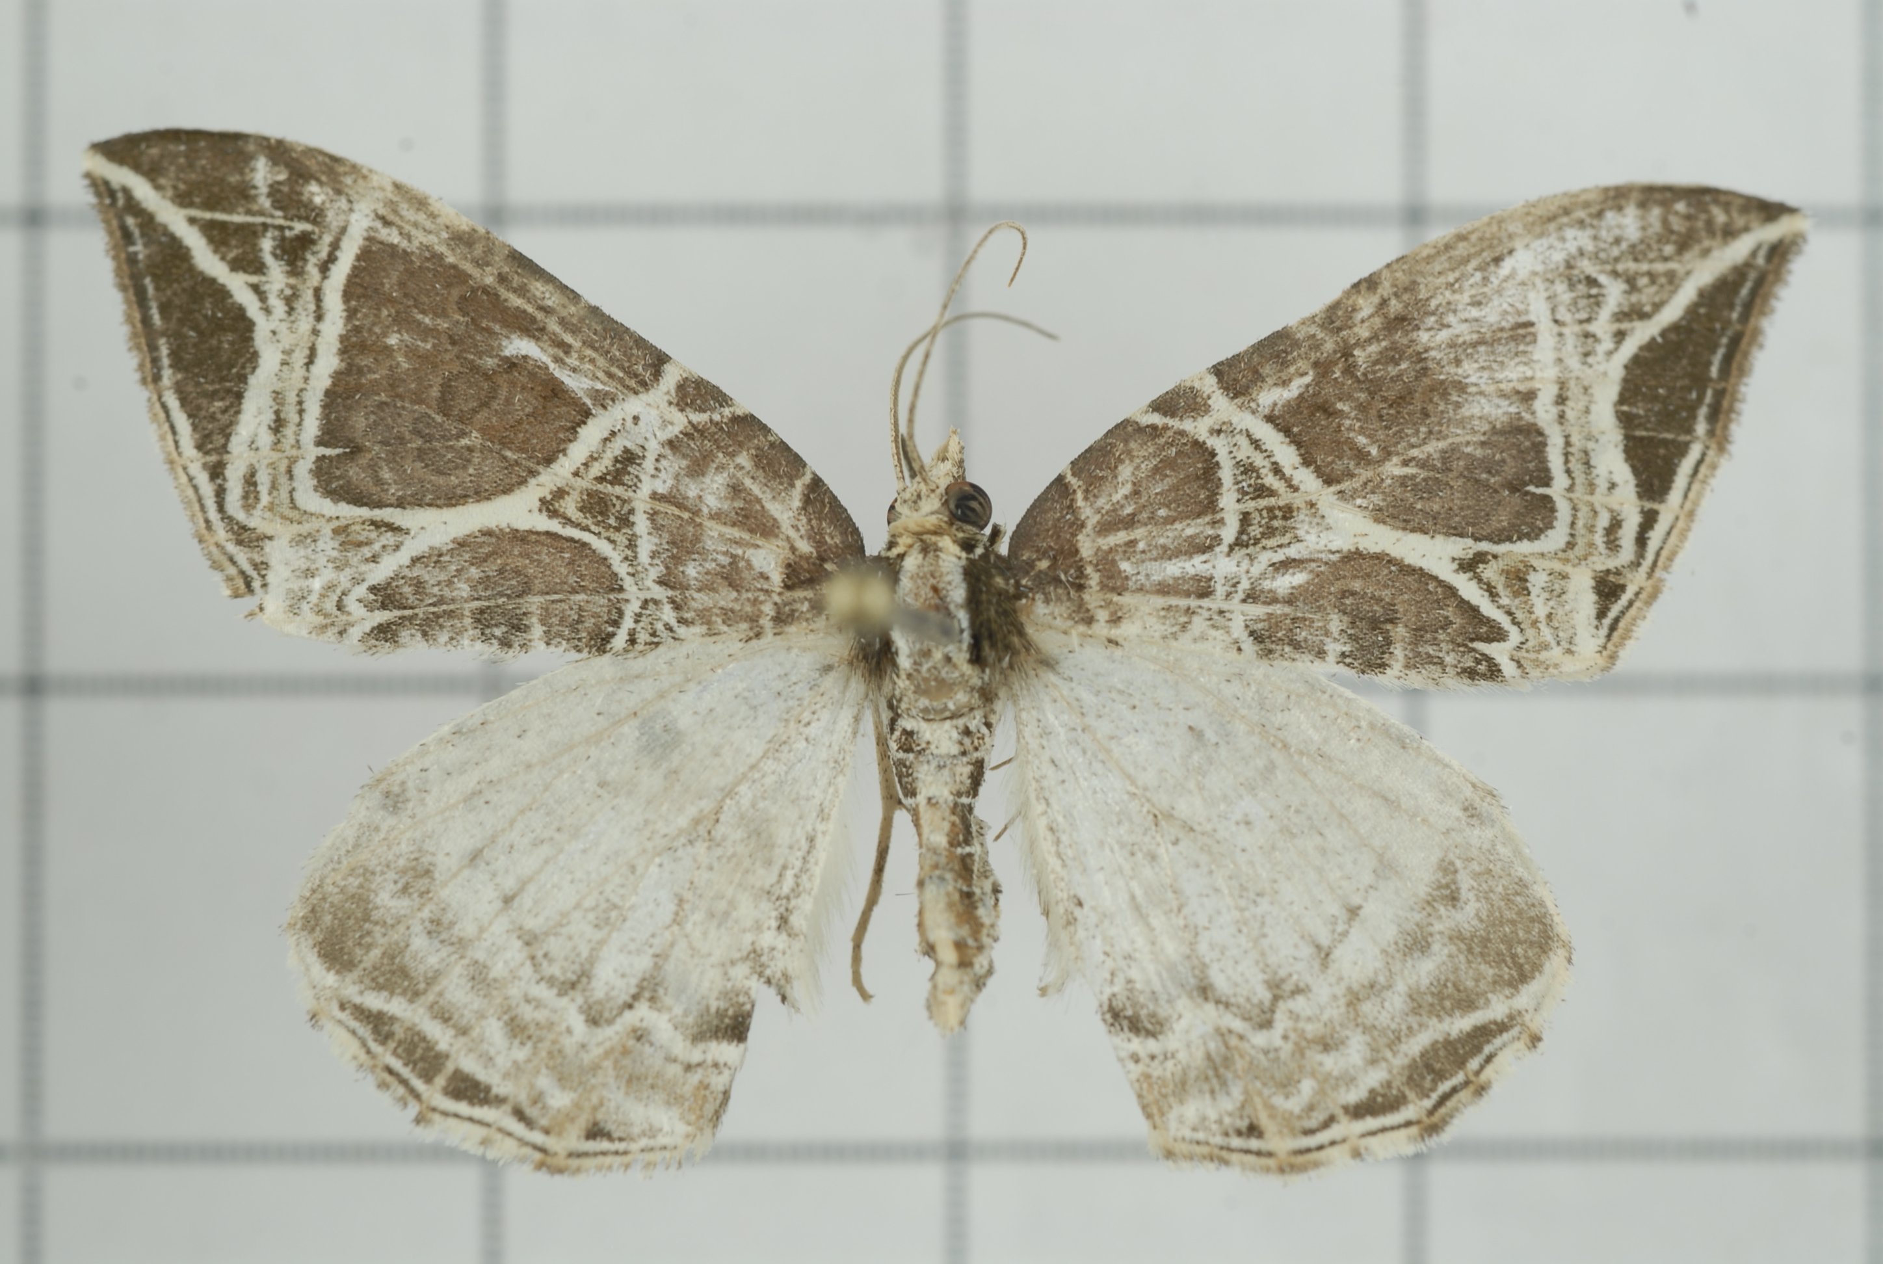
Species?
Ecliptopera benigna
